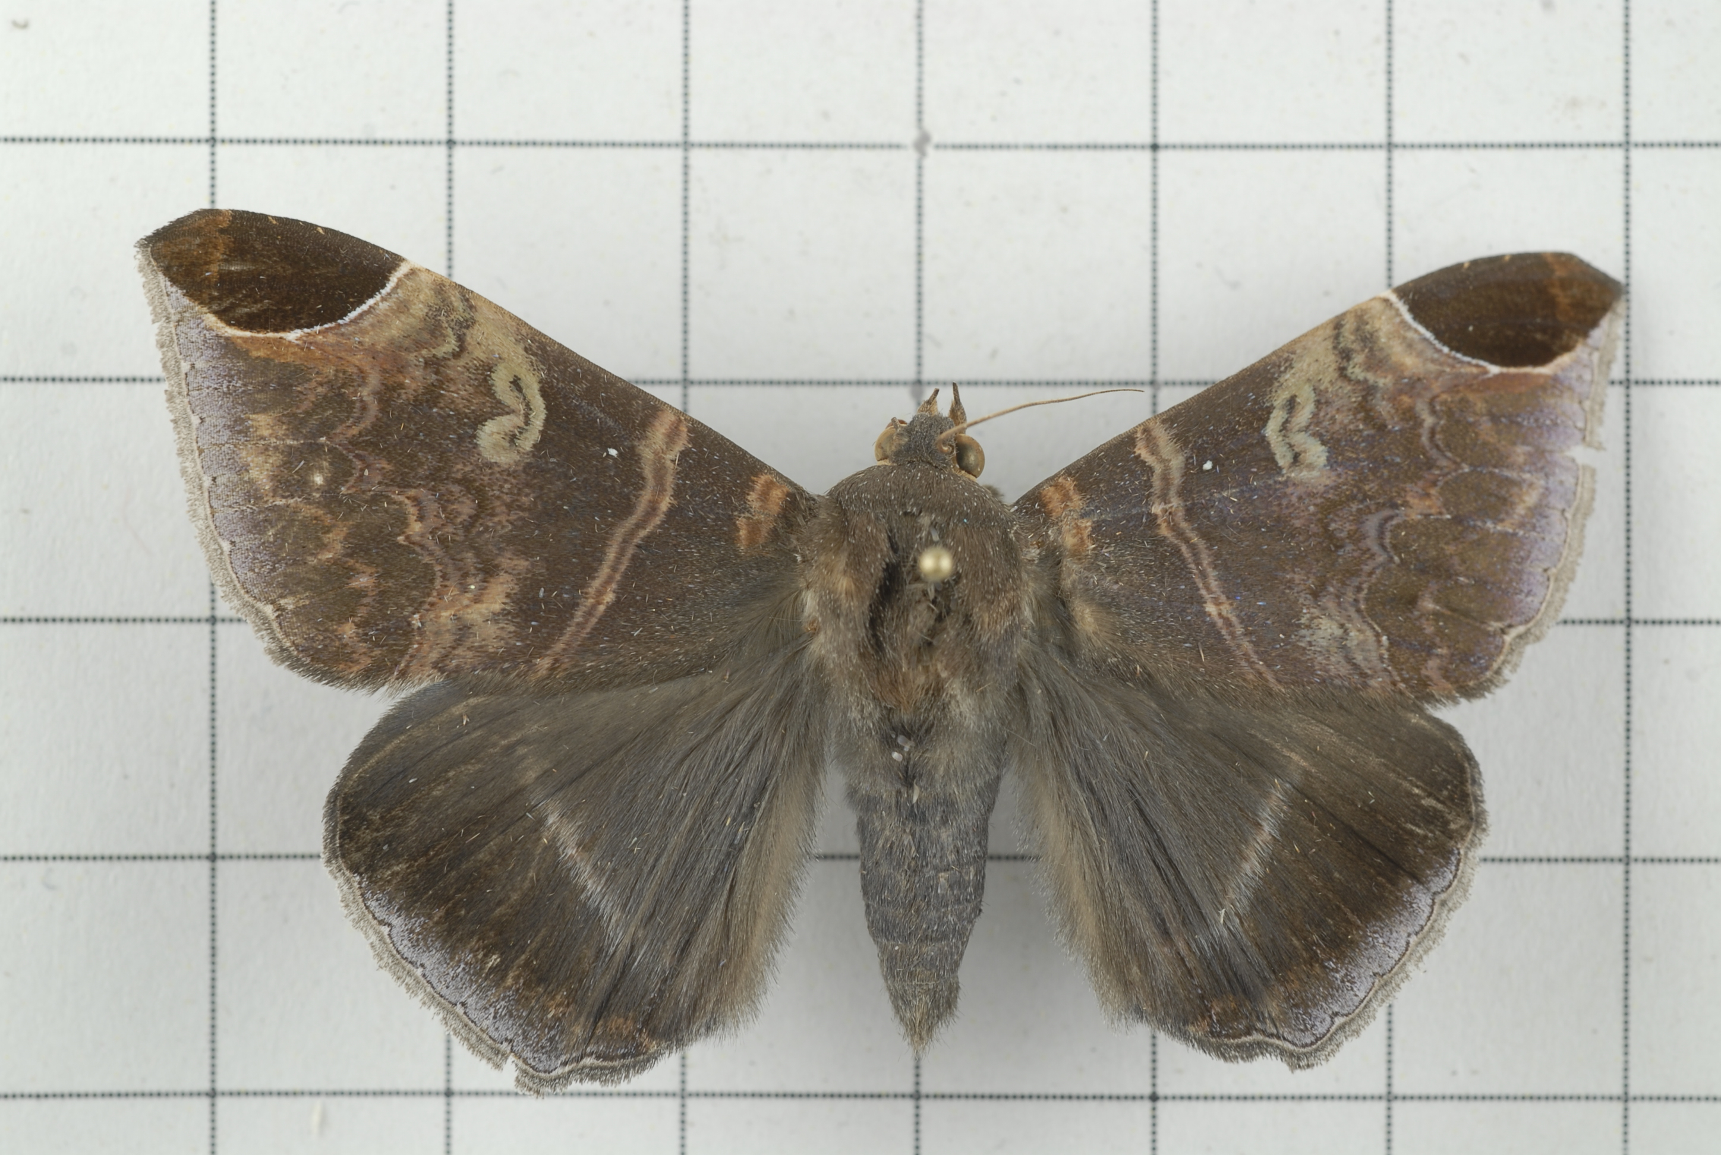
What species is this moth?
Pindara illibata
